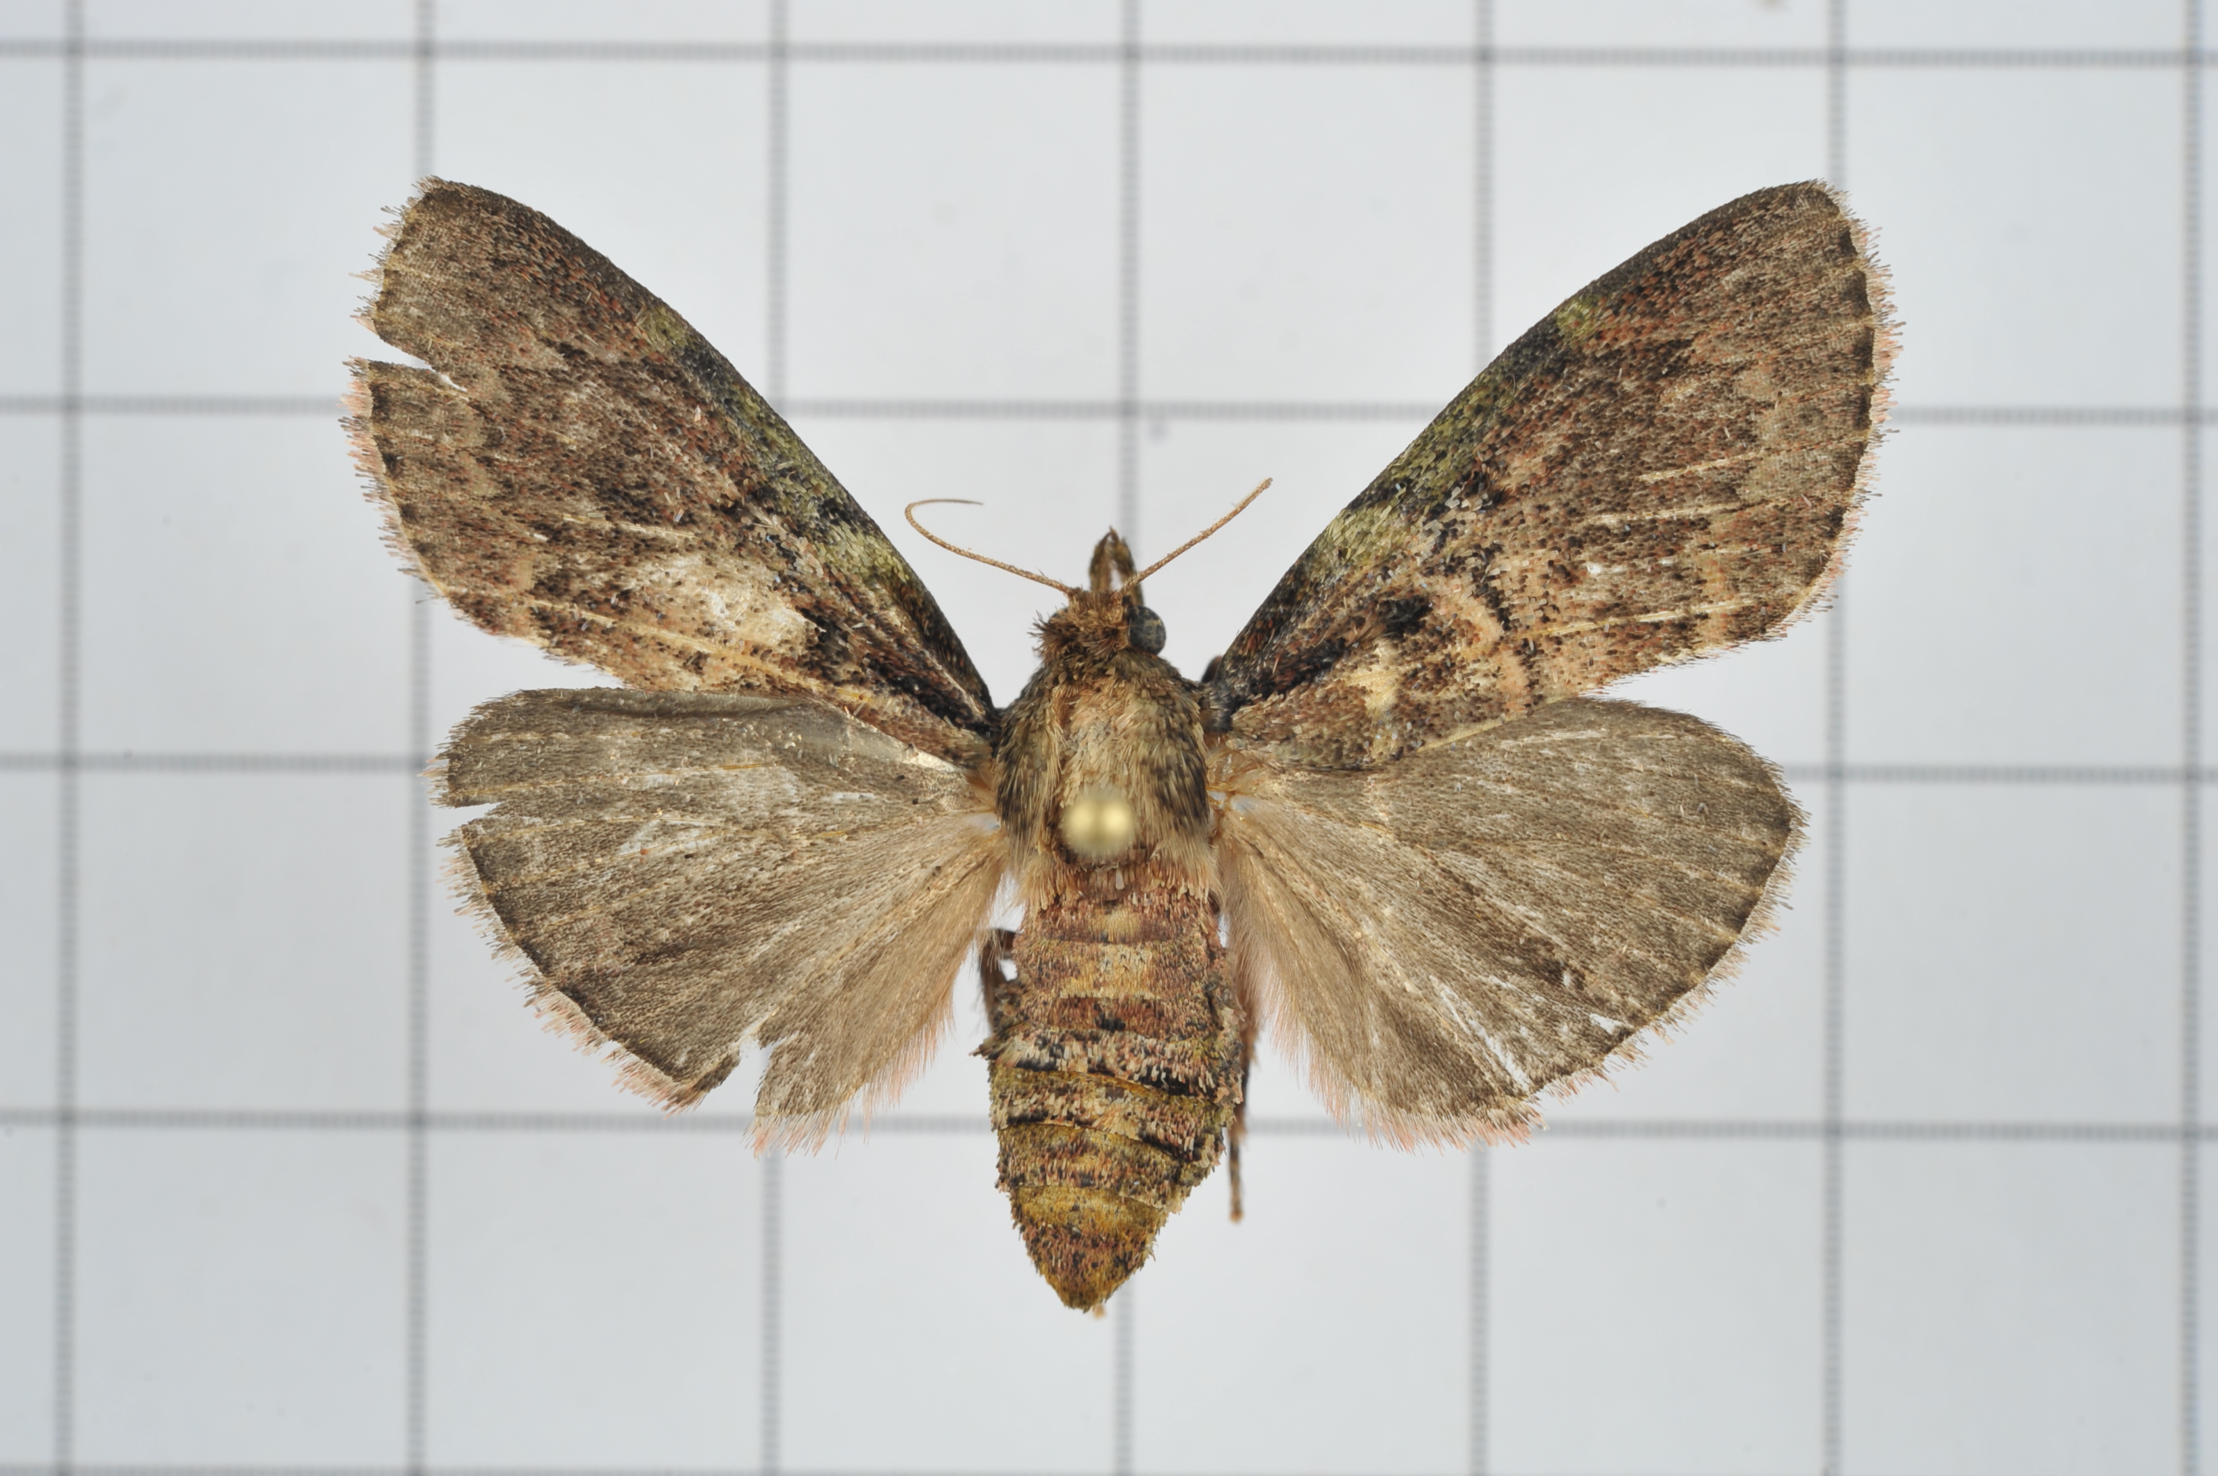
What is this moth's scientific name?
Locastra muscosalis
